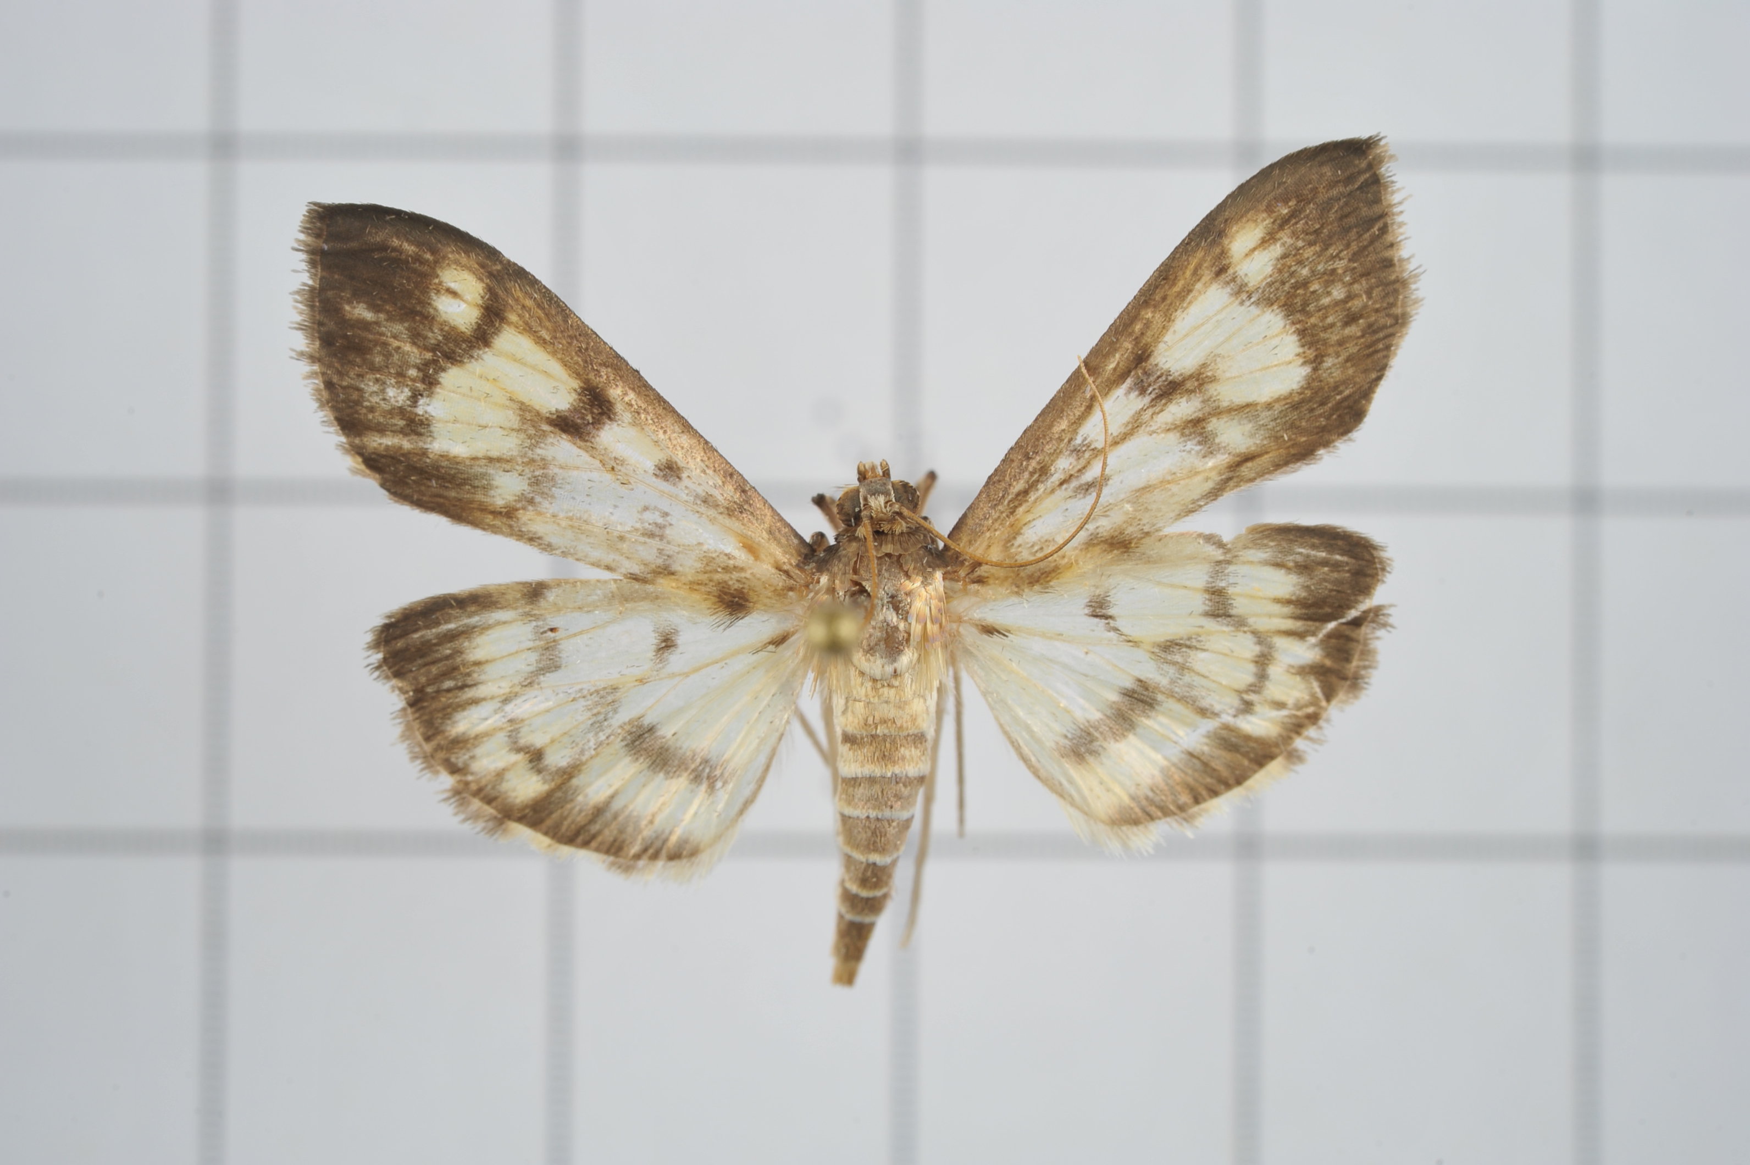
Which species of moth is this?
Syllepte taiwanalis
